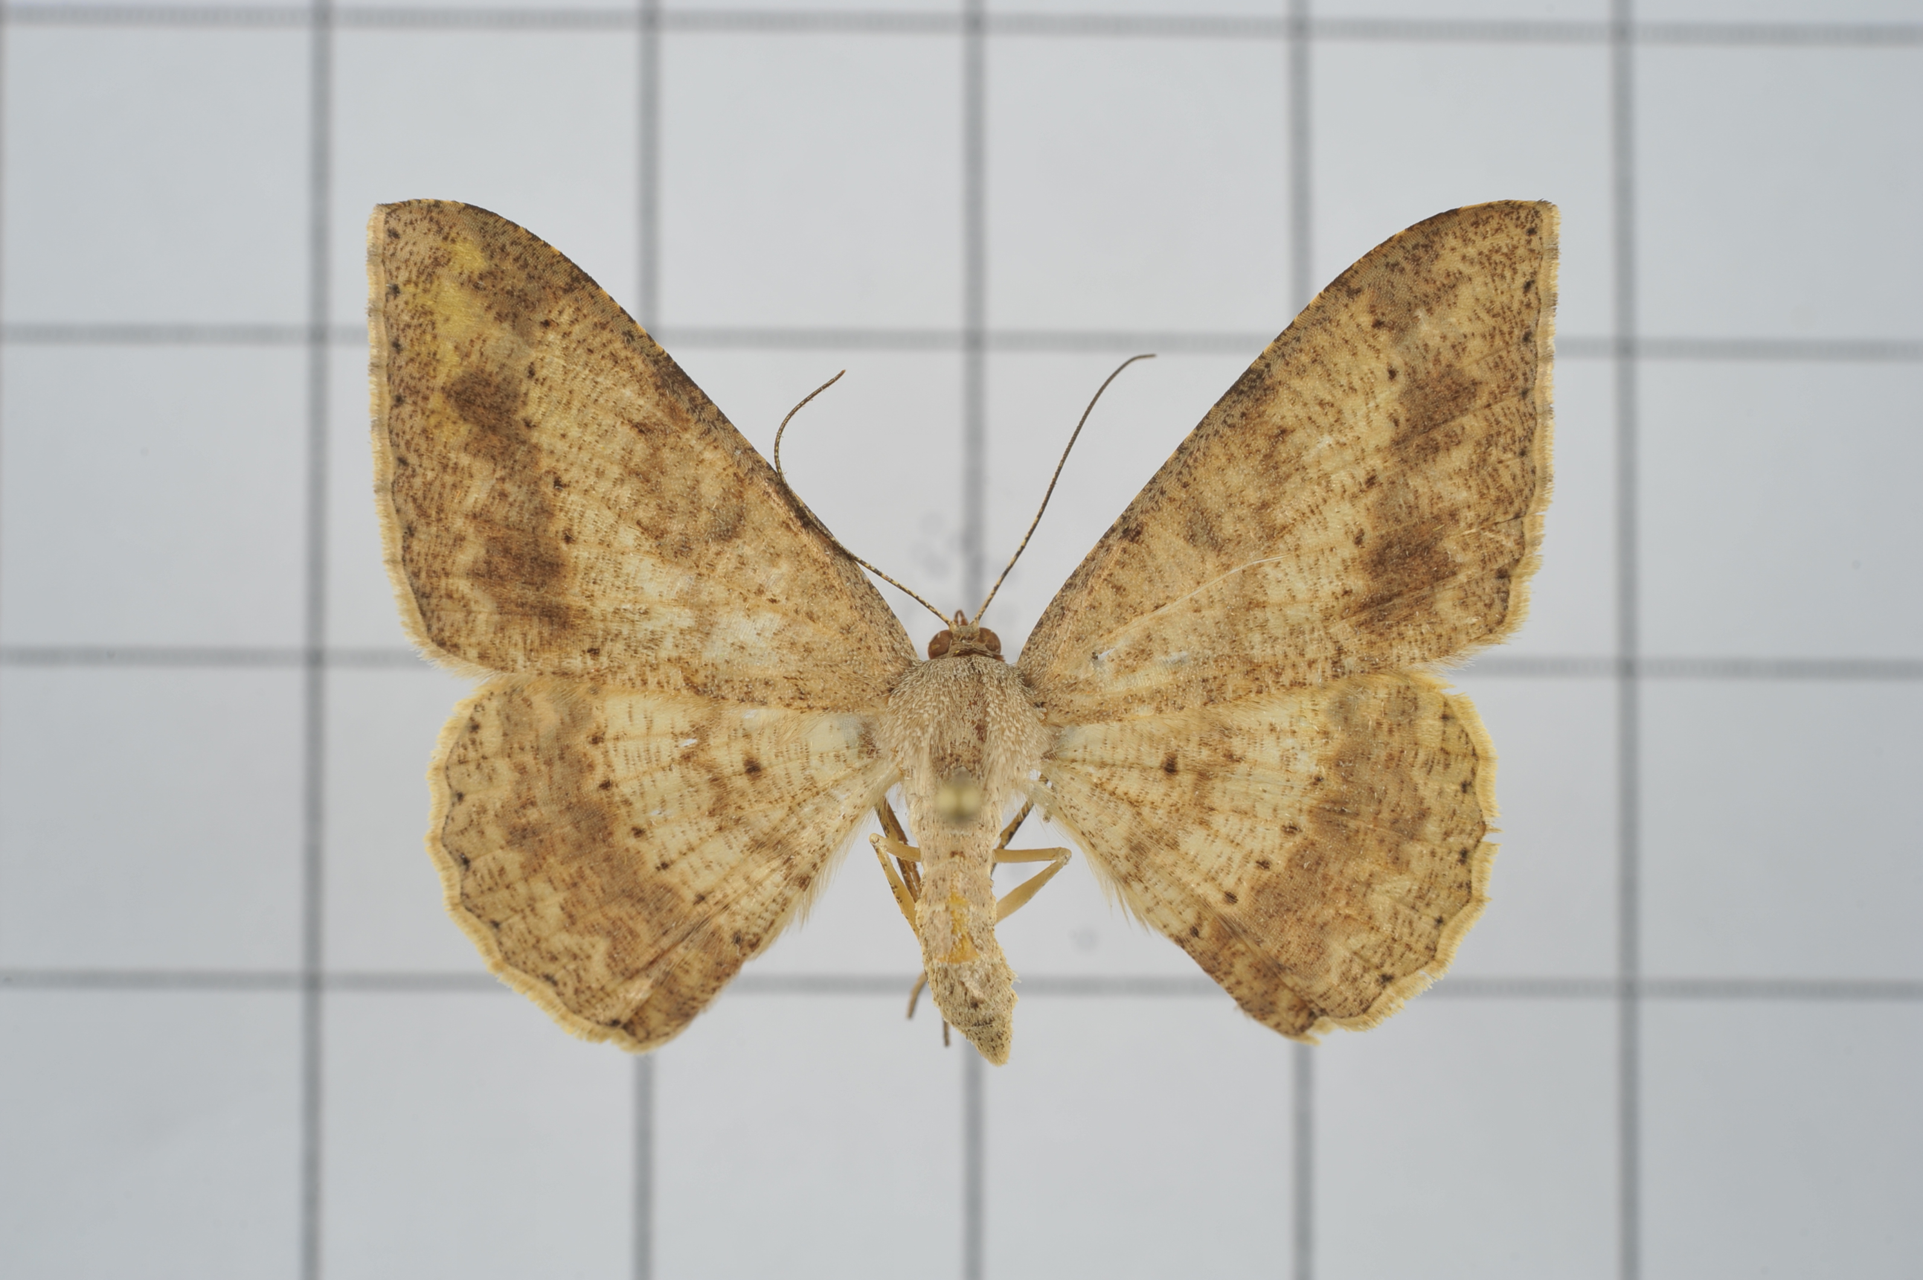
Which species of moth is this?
Luxiaria mitorrhaphes
